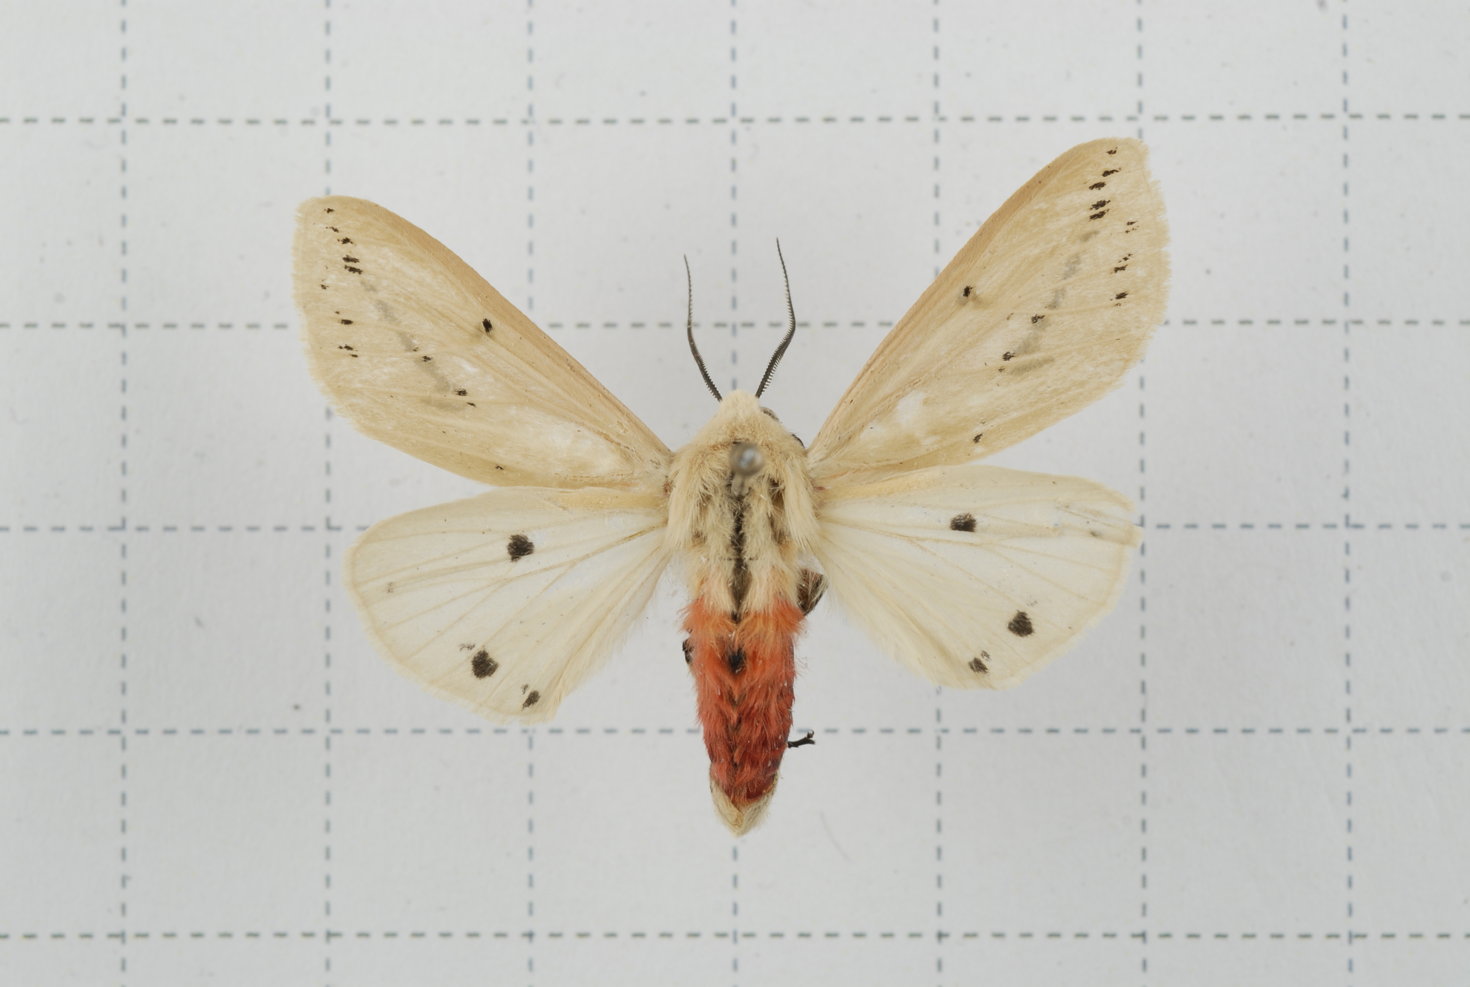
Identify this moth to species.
Spilarctia sagittifera taiwanensis
